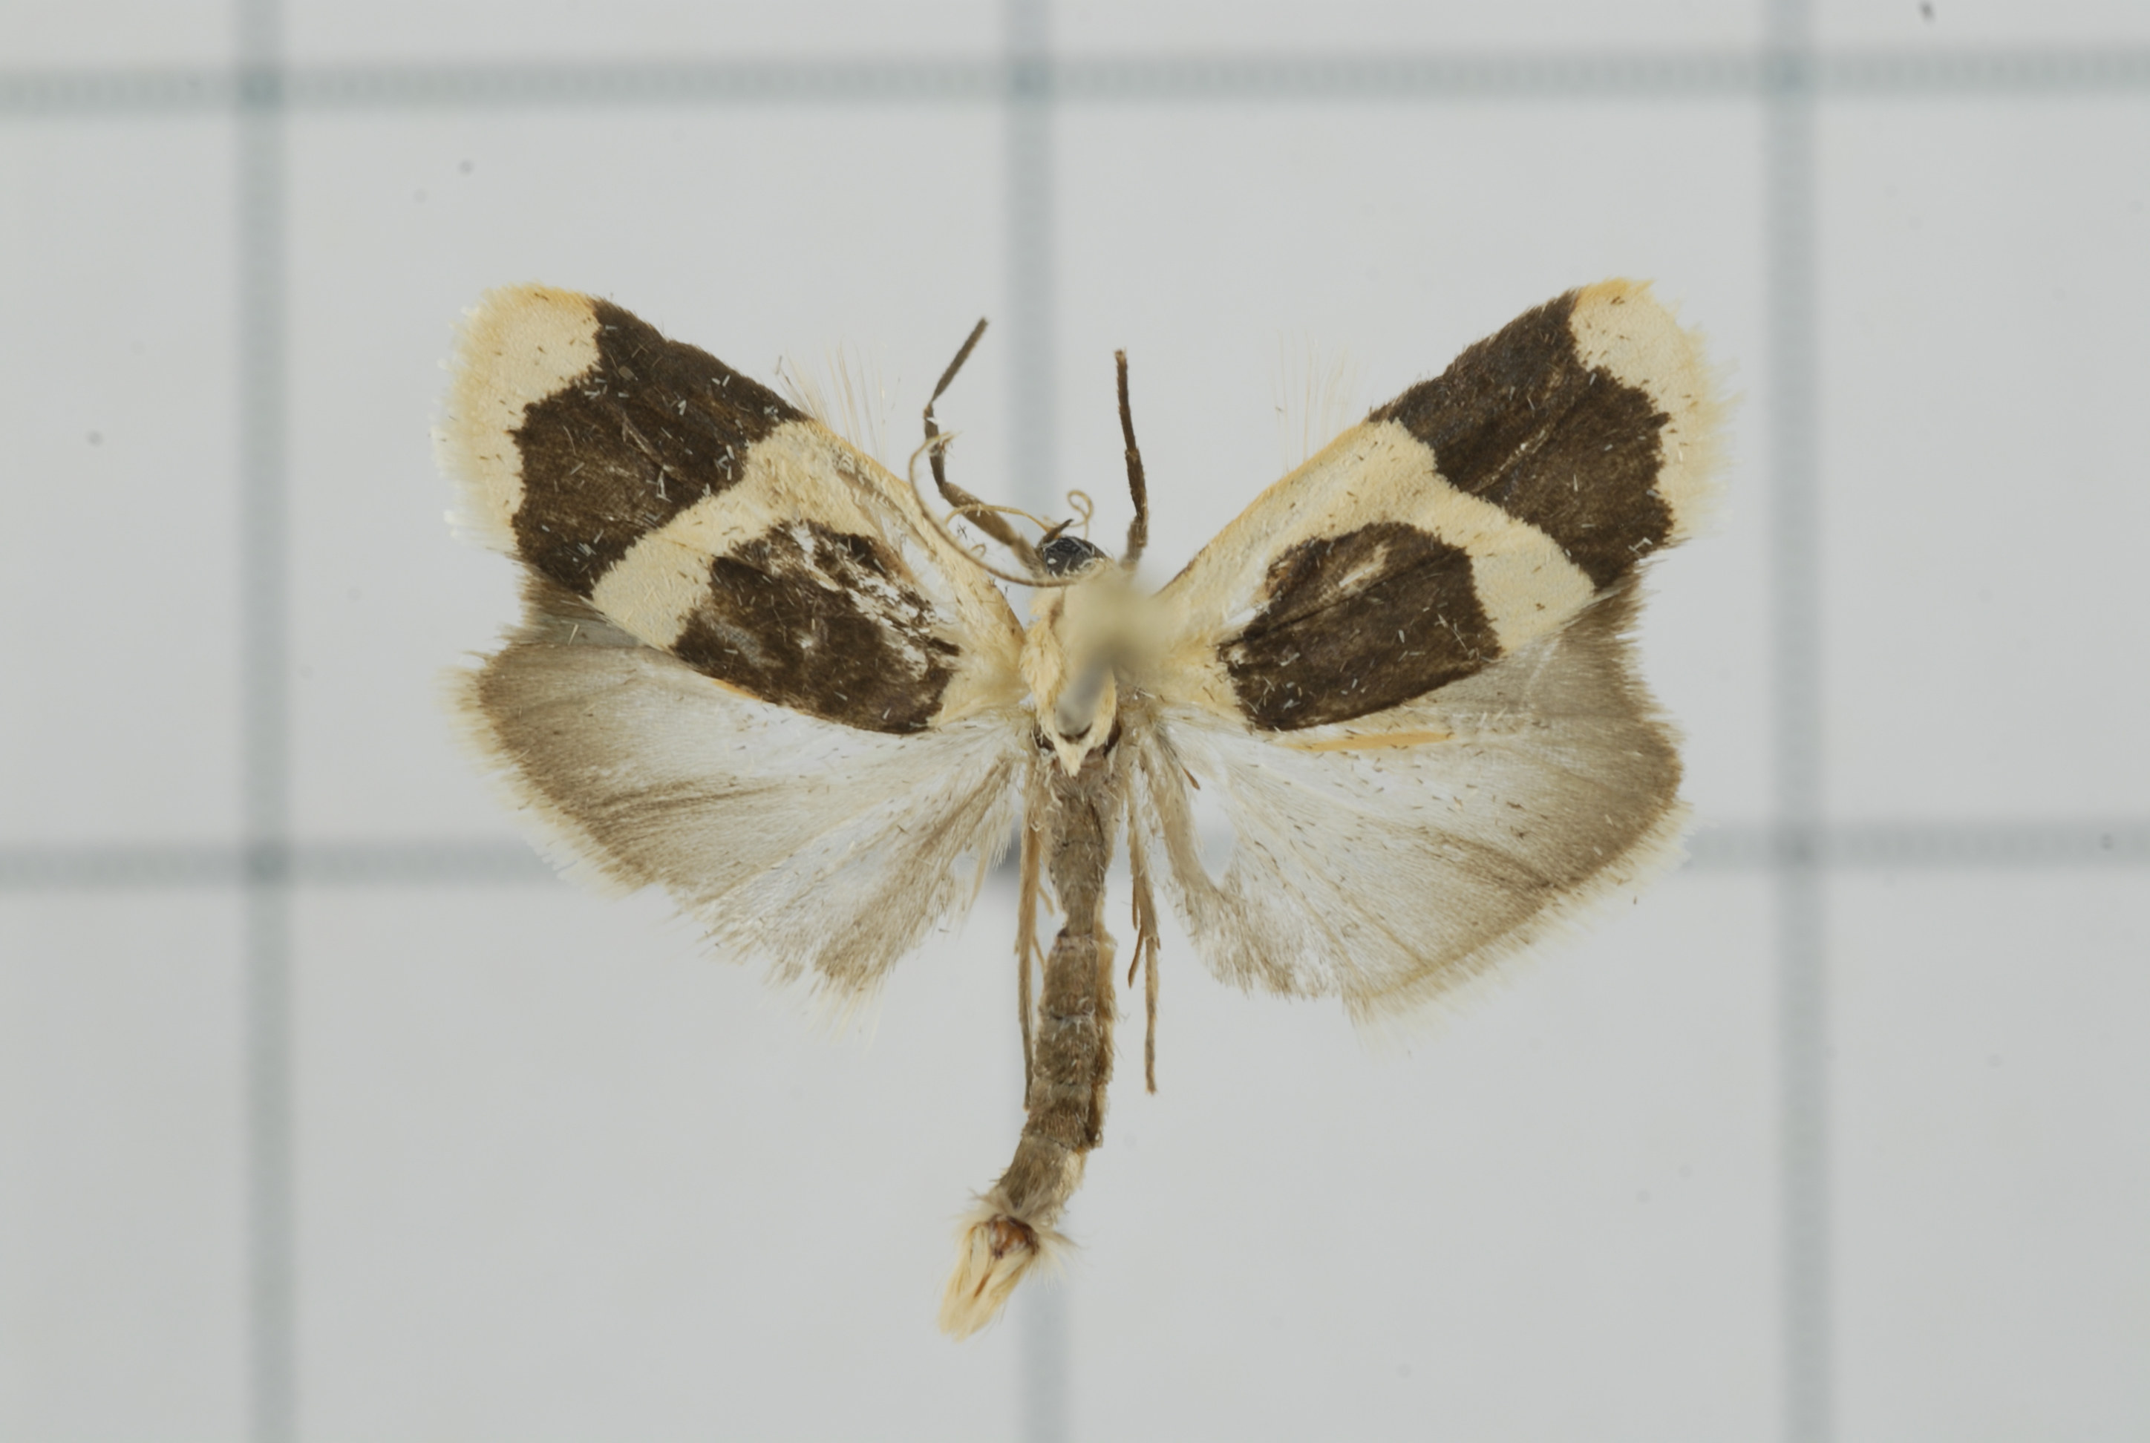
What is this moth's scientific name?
Garudinia taioana
